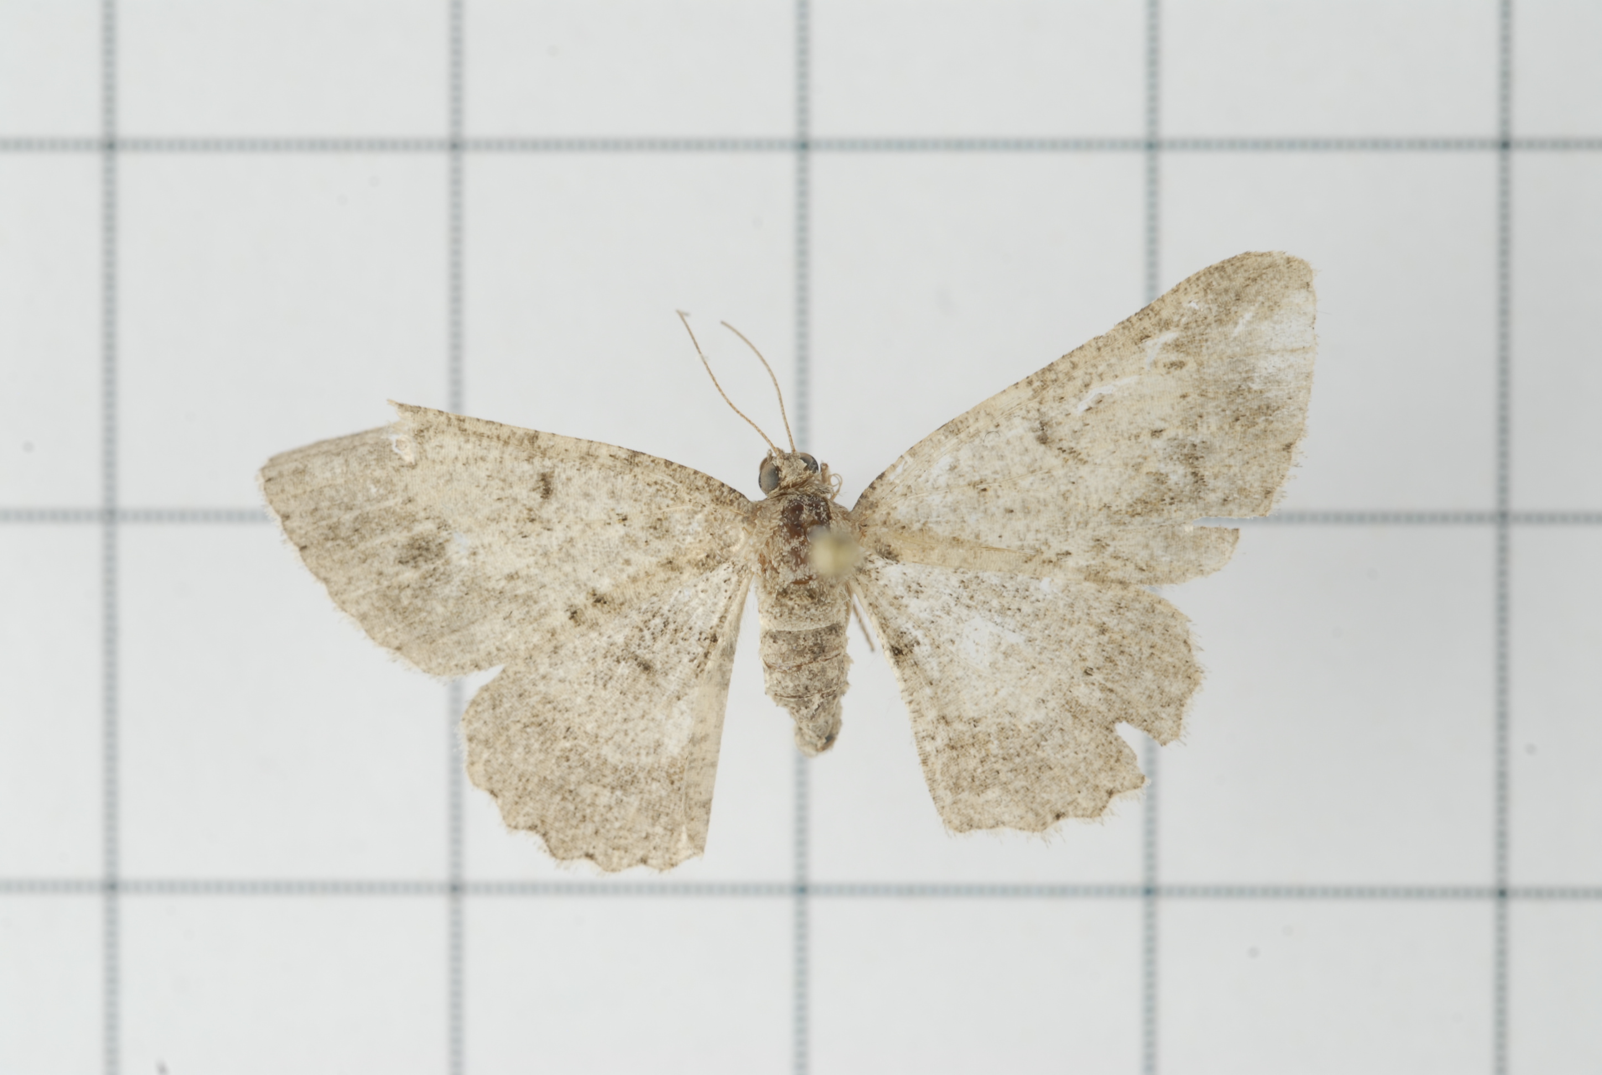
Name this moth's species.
Psilalcis breta rantaizana
